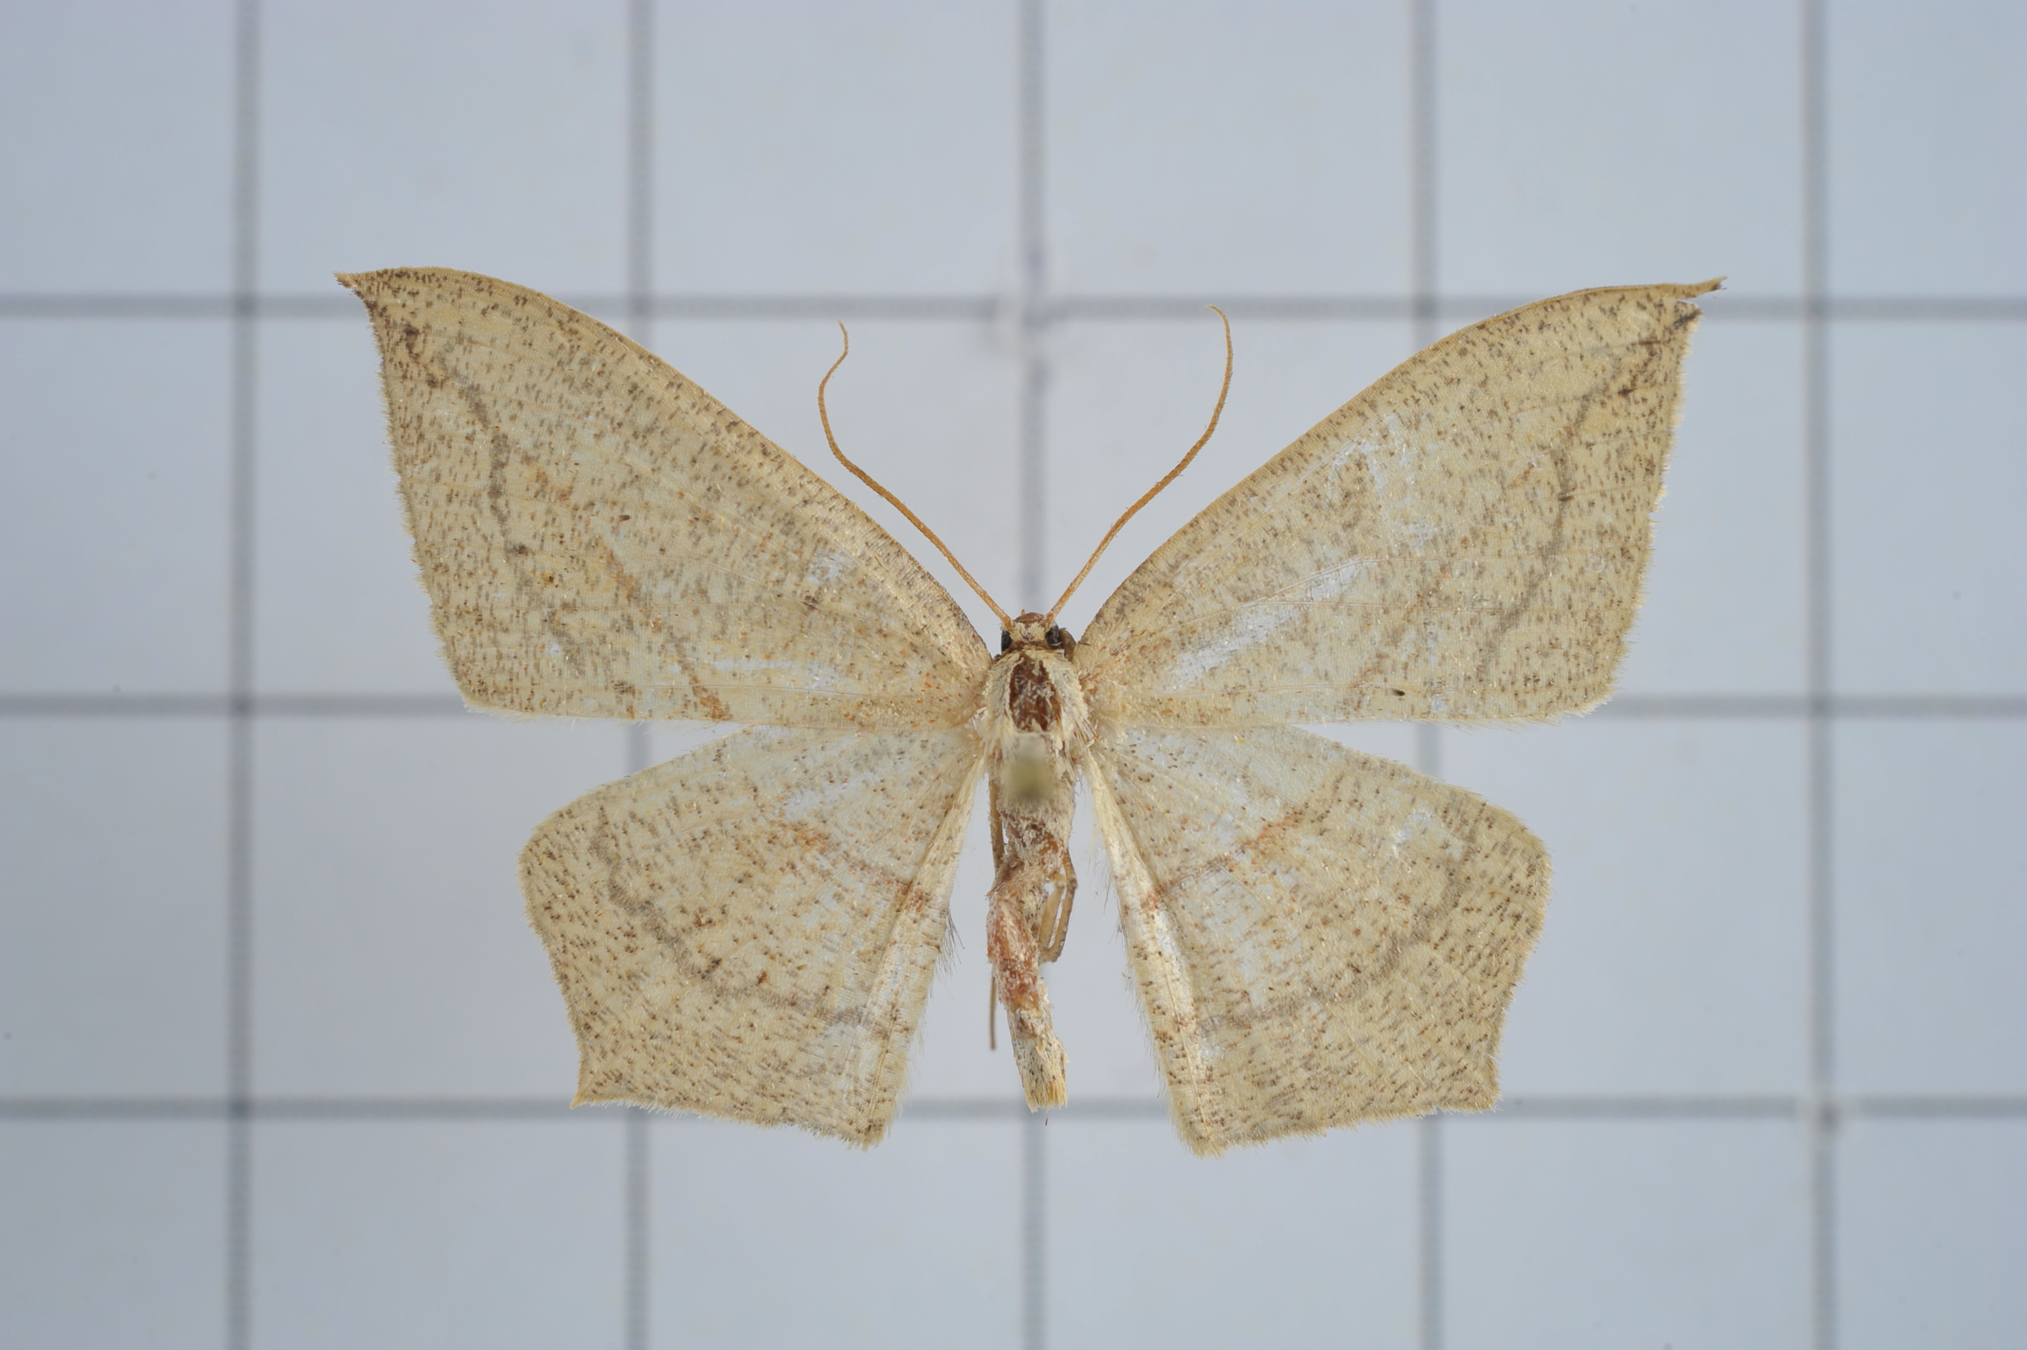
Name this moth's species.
Timandra stueningi
